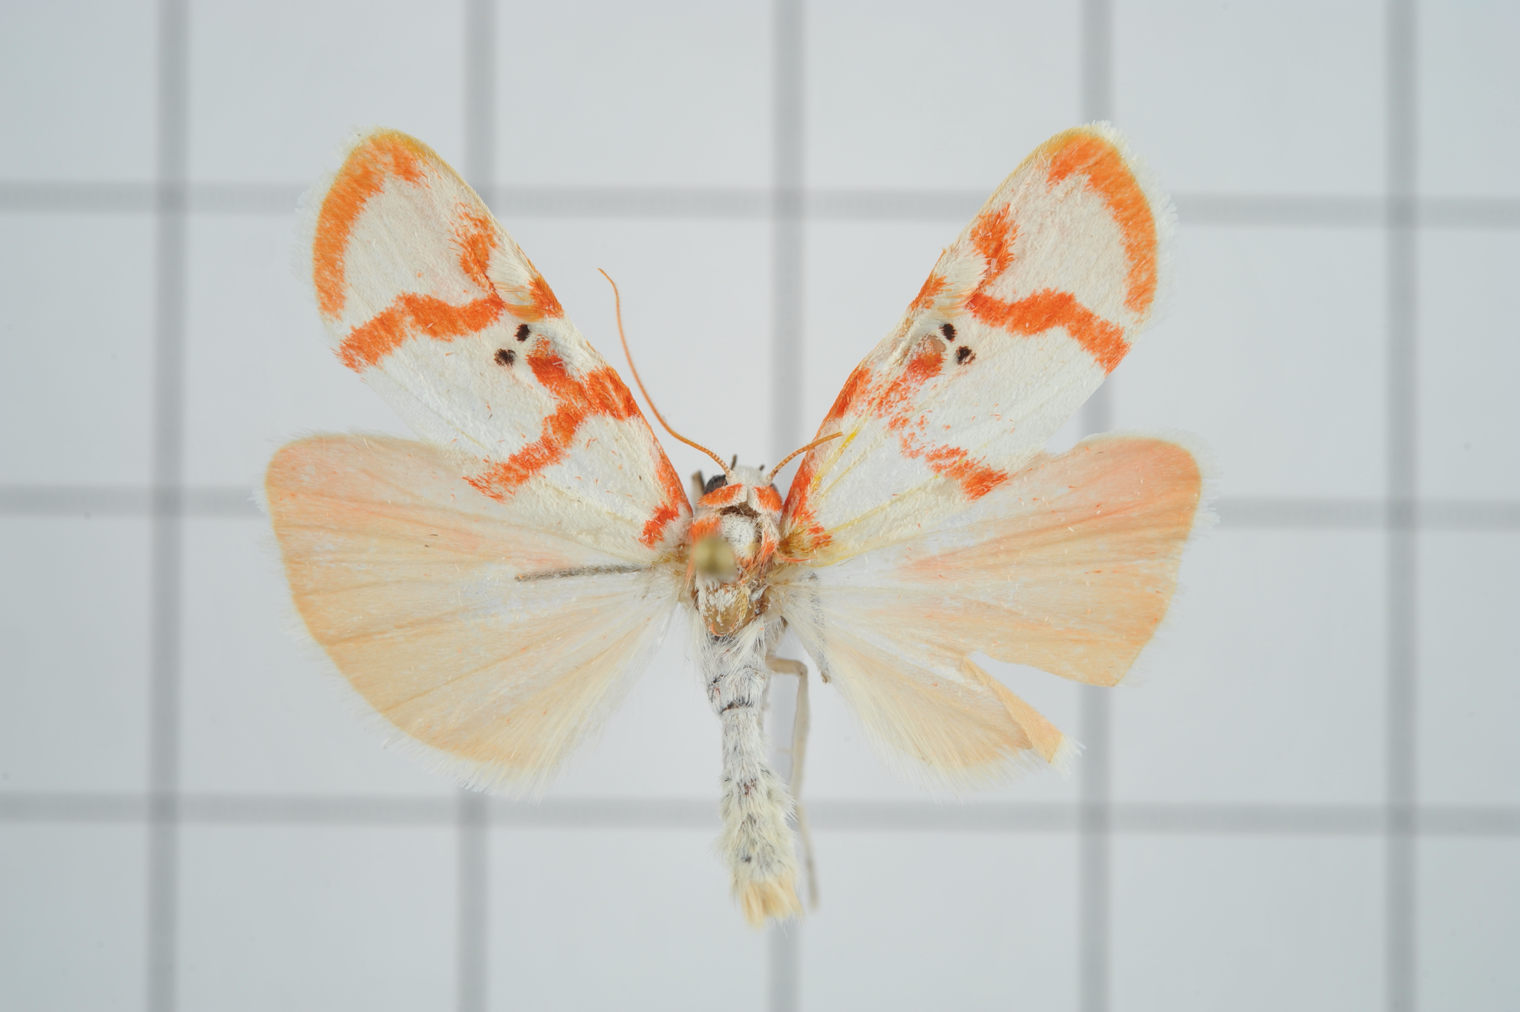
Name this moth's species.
Cyana hamata hamata
